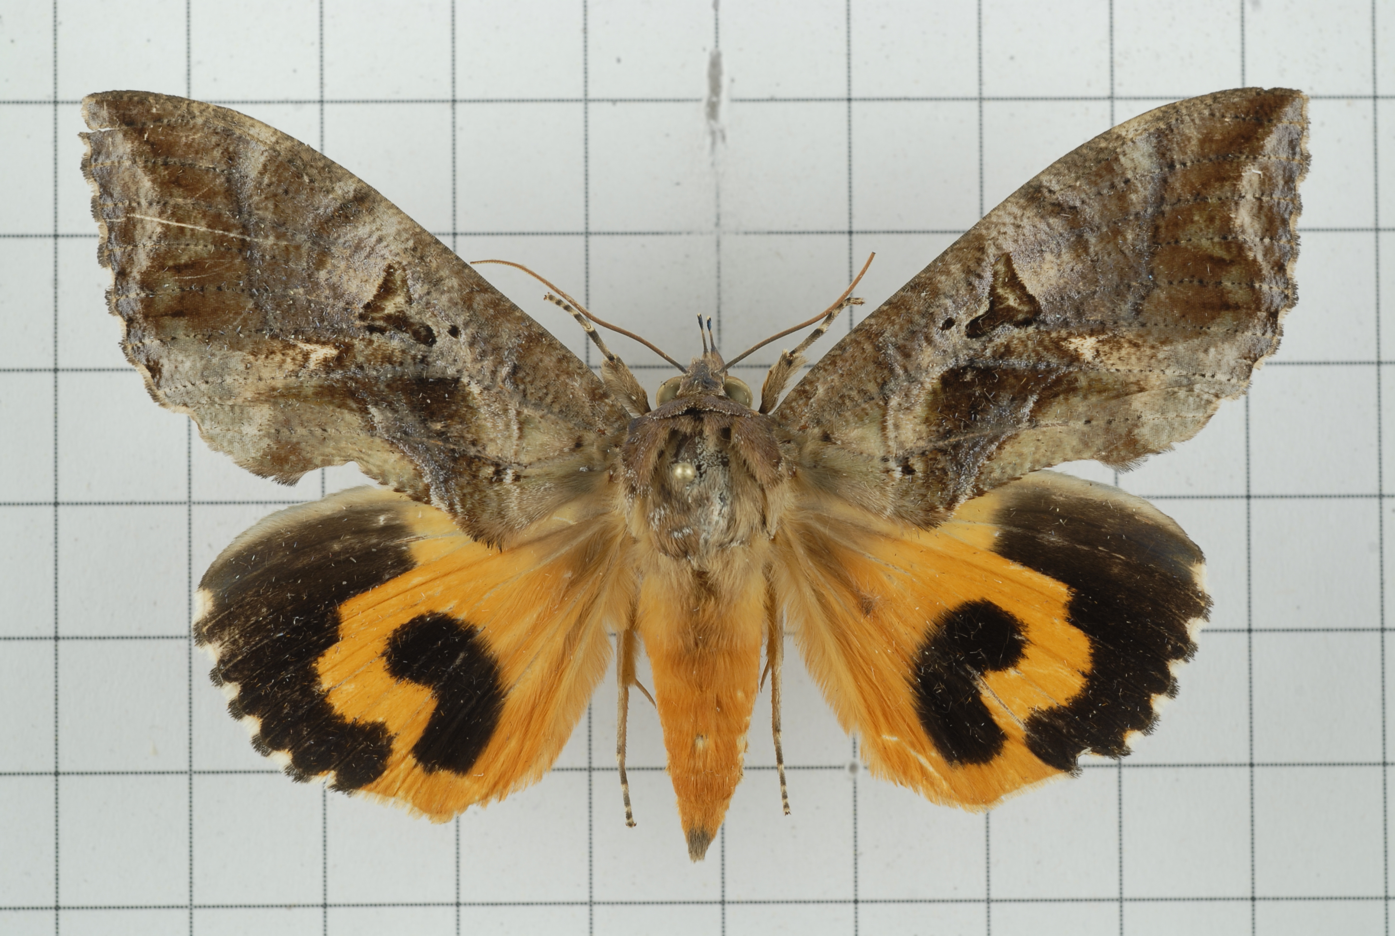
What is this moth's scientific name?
Eudocima phalonia
